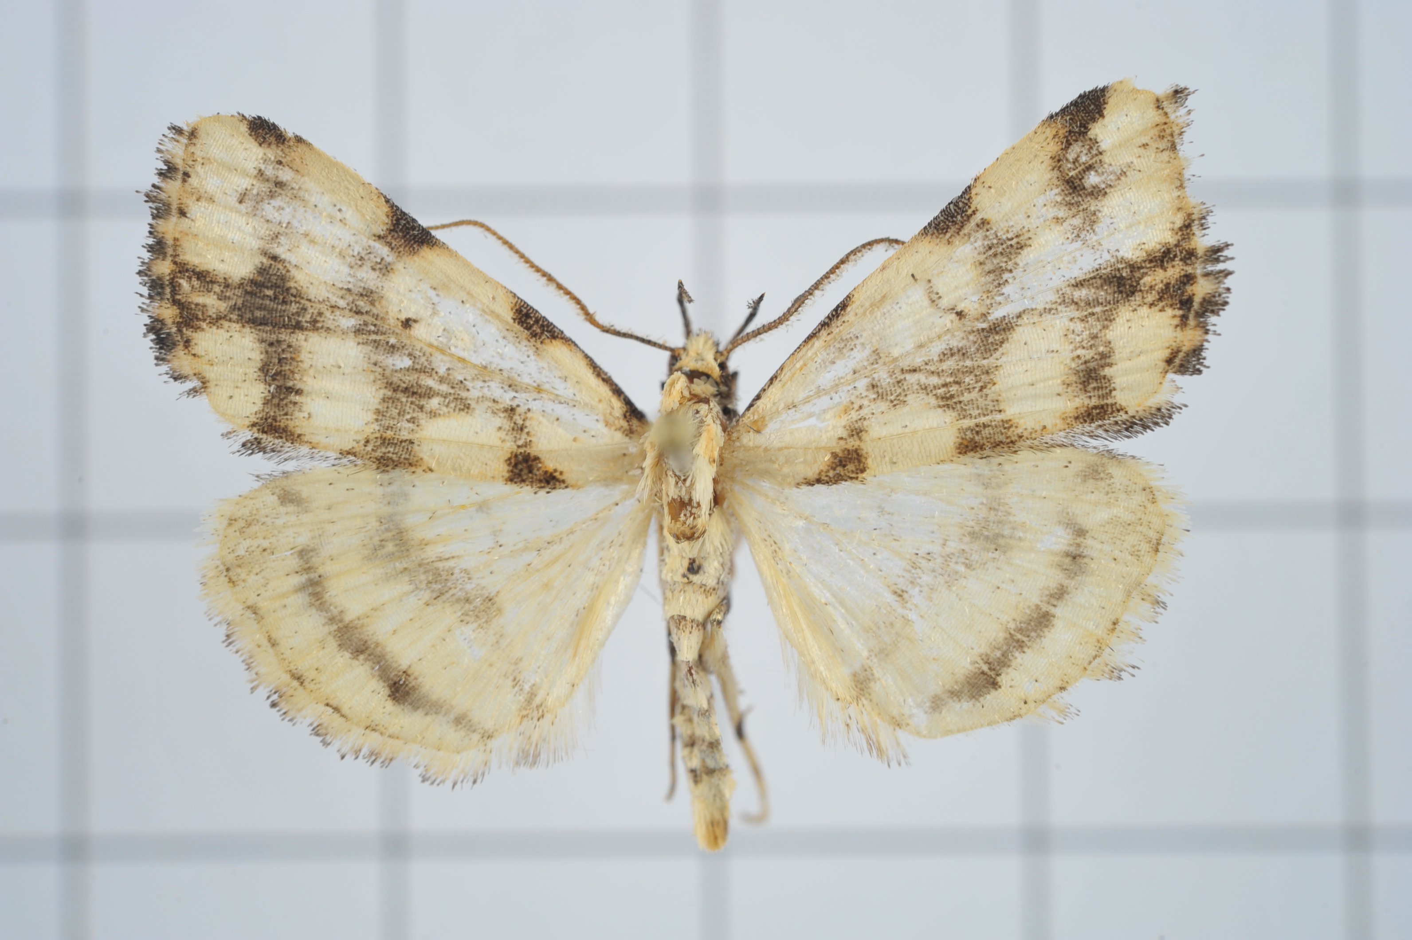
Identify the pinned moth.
Adrapsoides reticulatis
